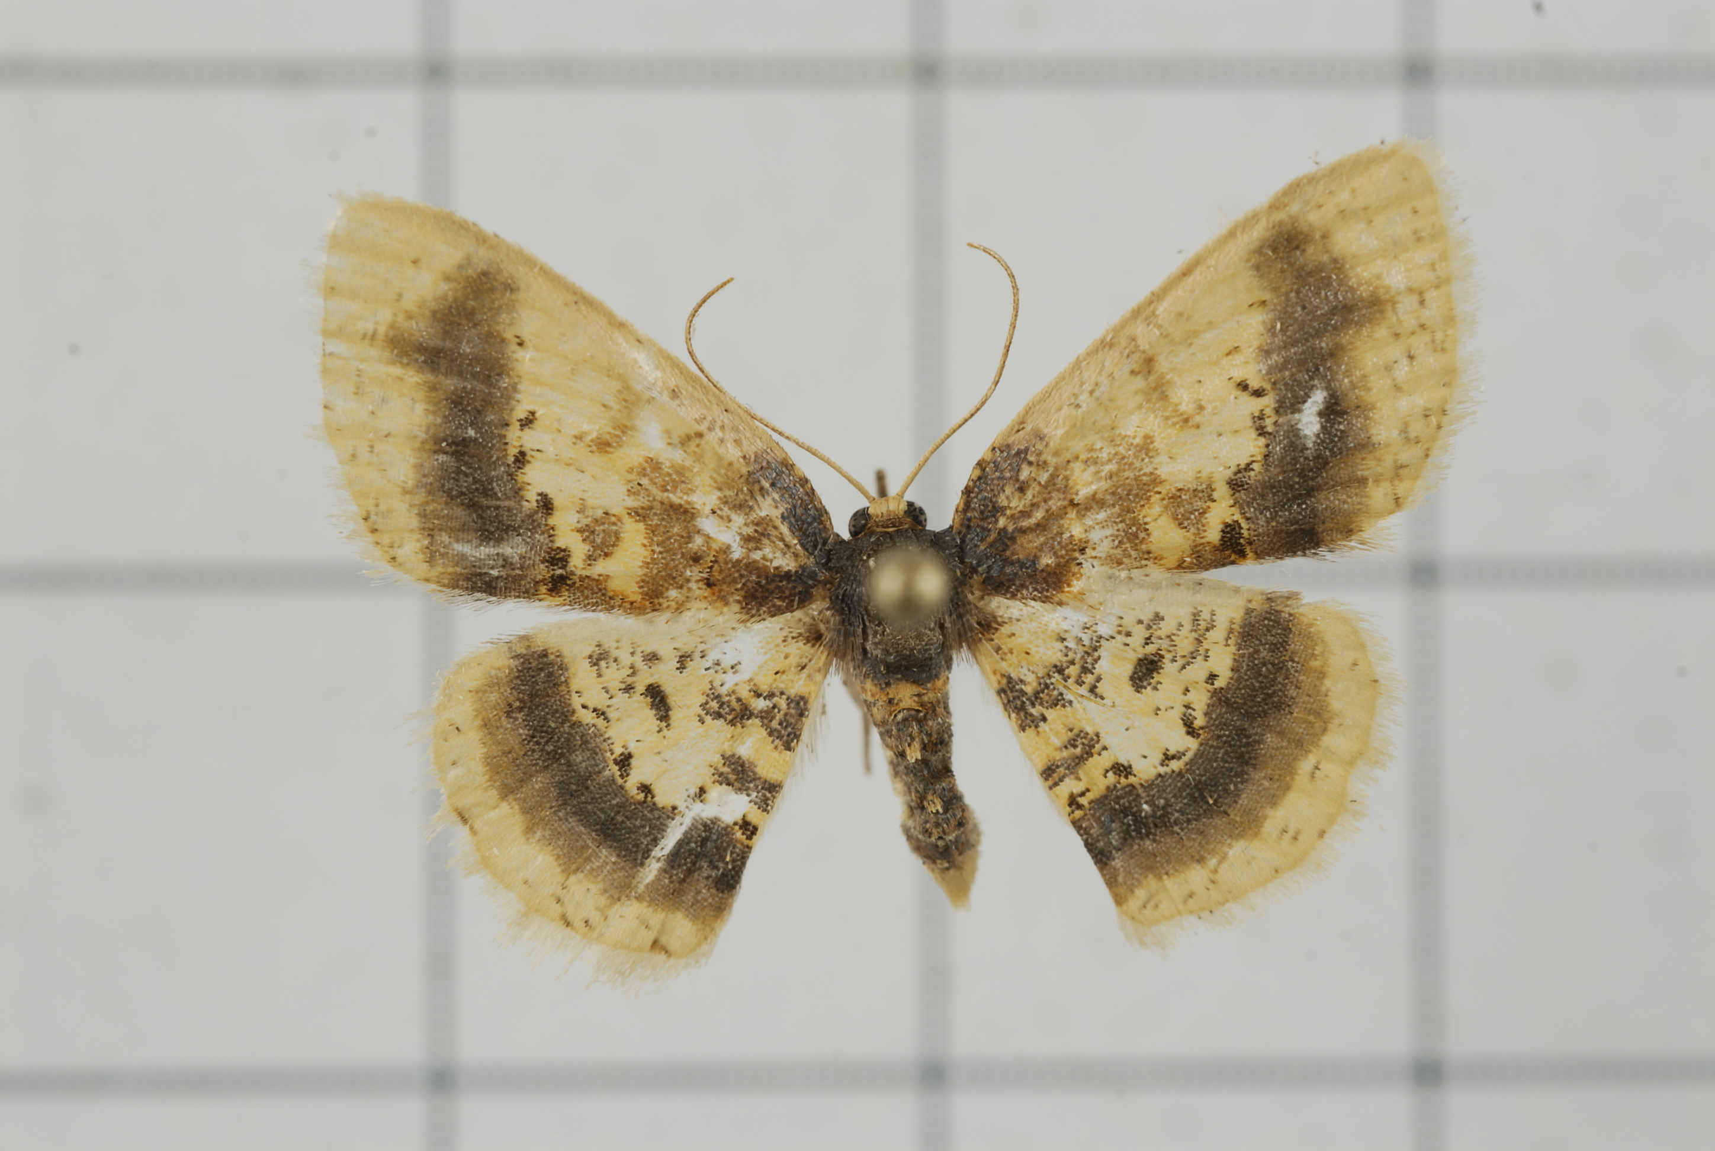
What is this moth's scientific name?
Ninodes watanabei
